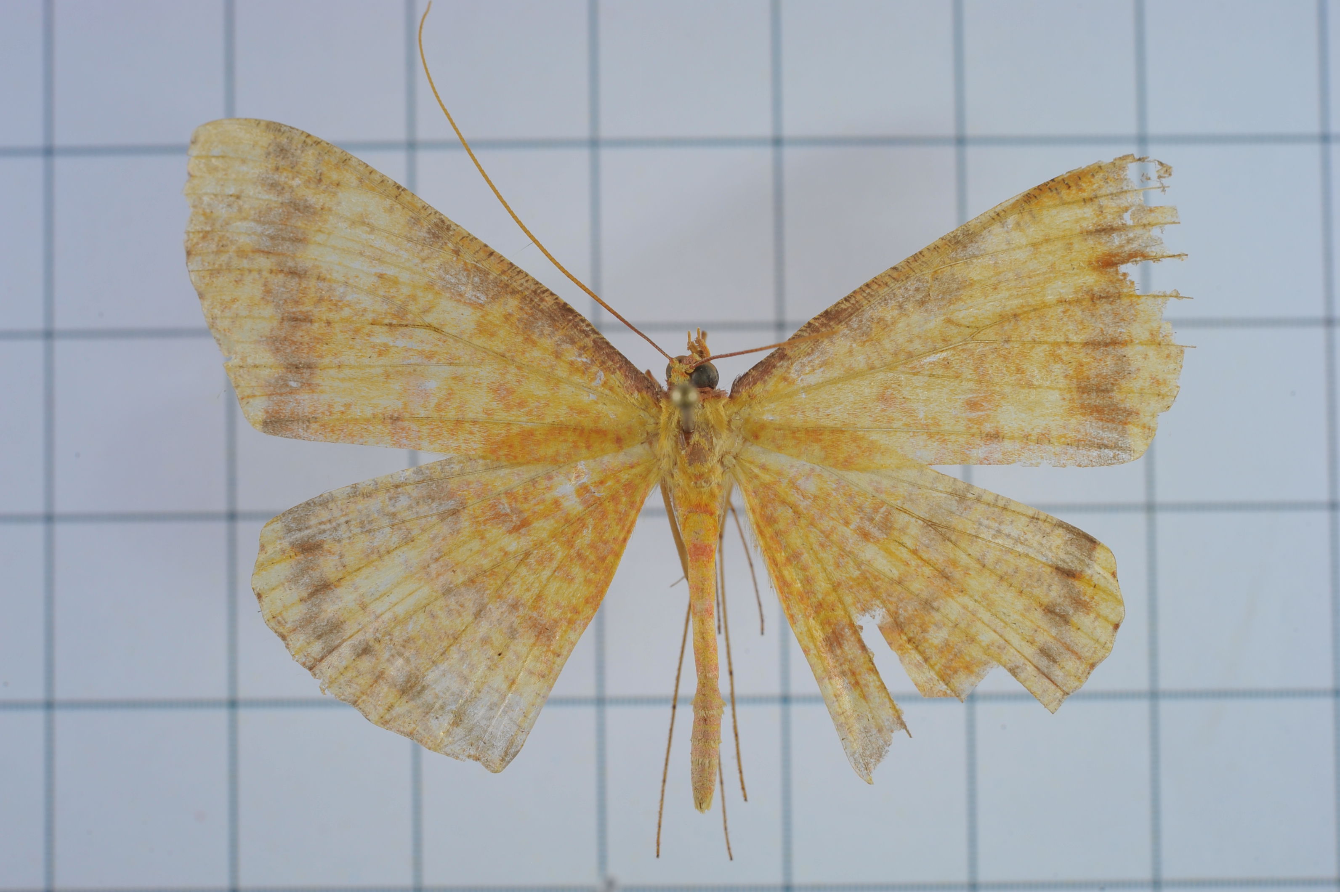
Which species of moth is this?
Eumelea ludovicata ludovicata
